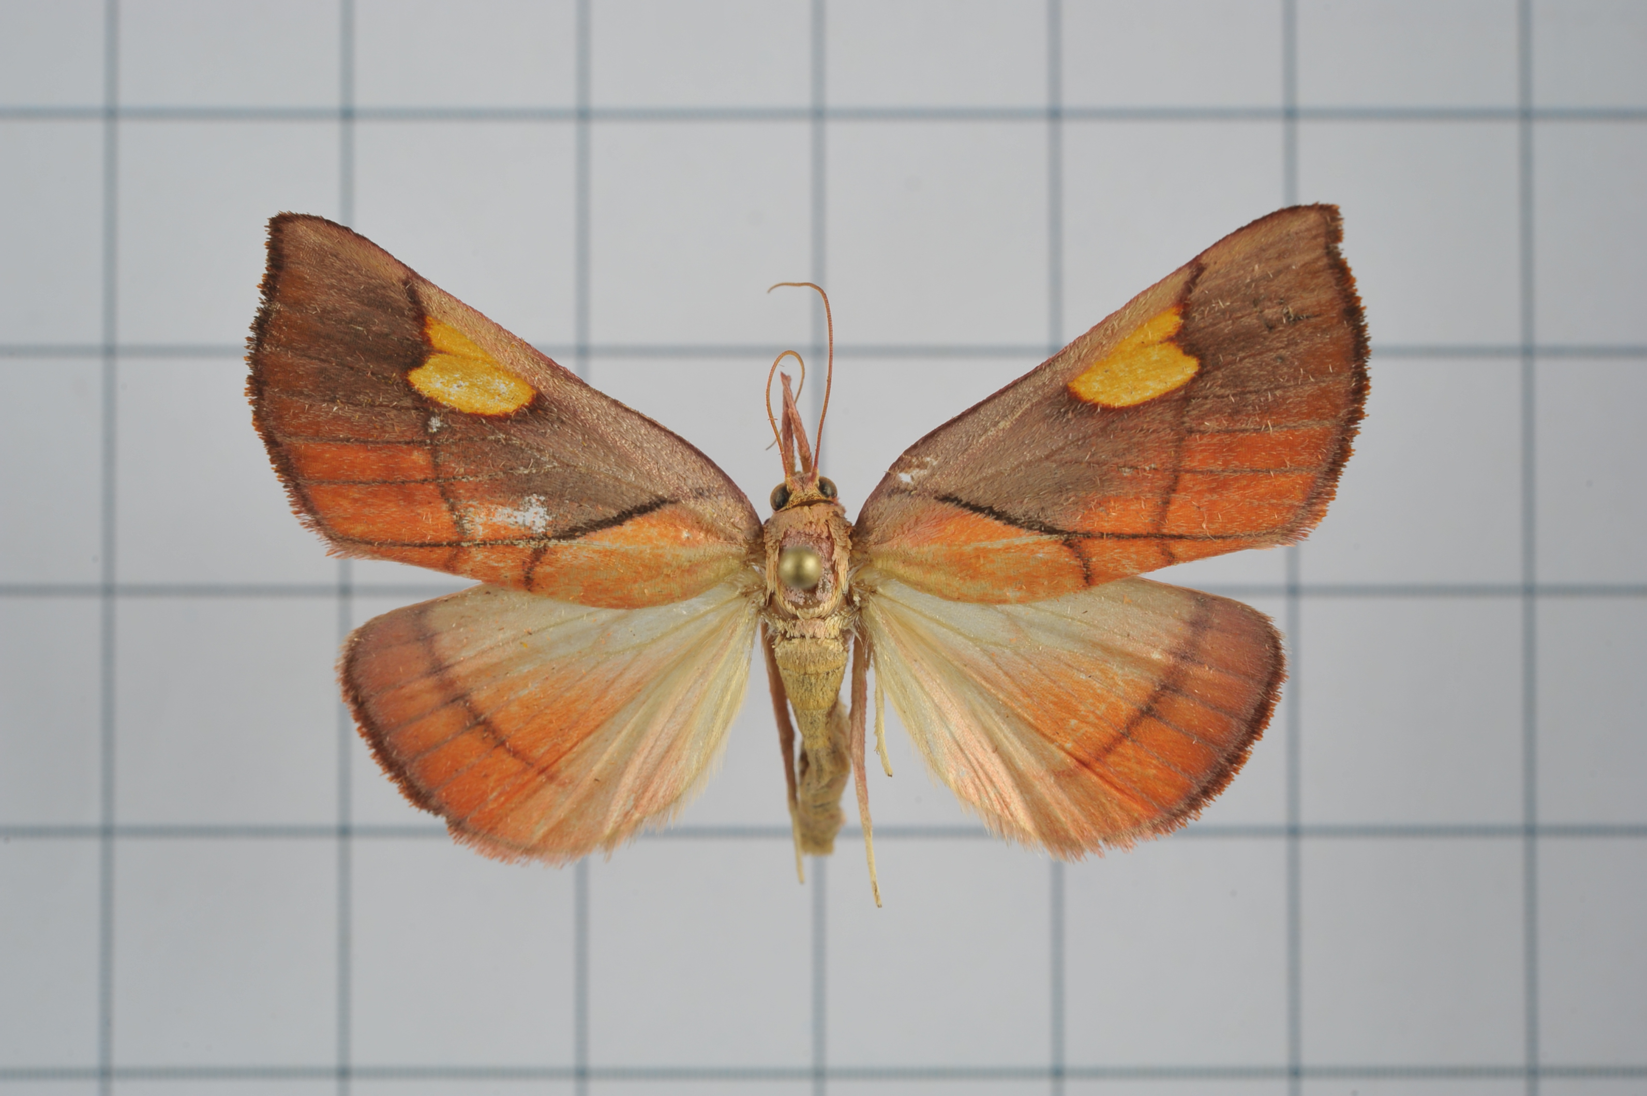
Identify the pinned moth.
Orybina flaviplaga
